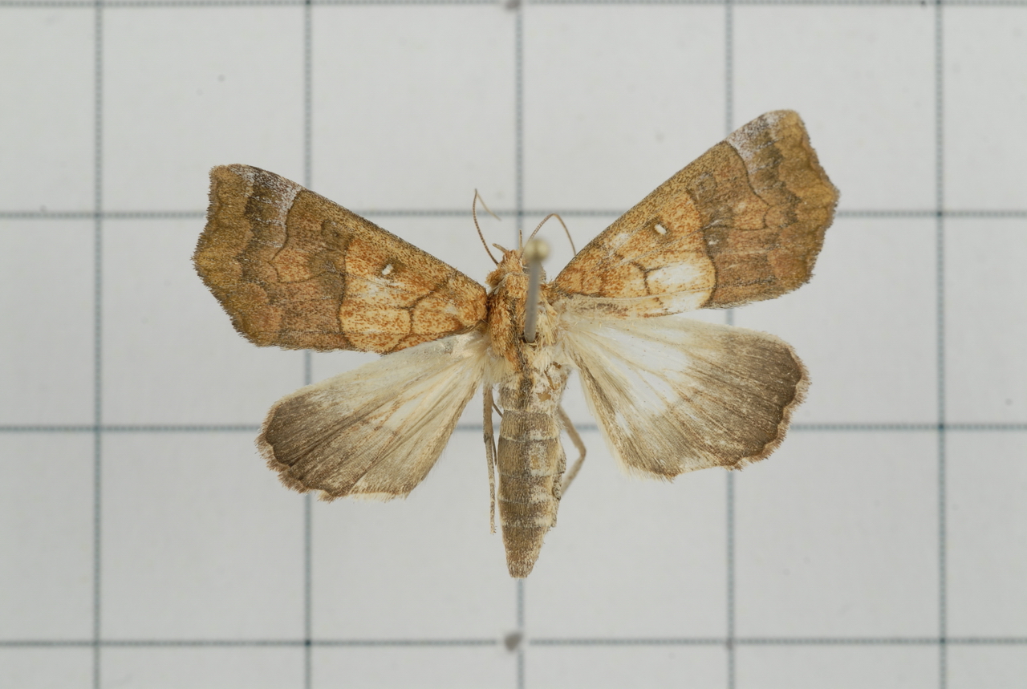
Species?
Cosmophila lyona
